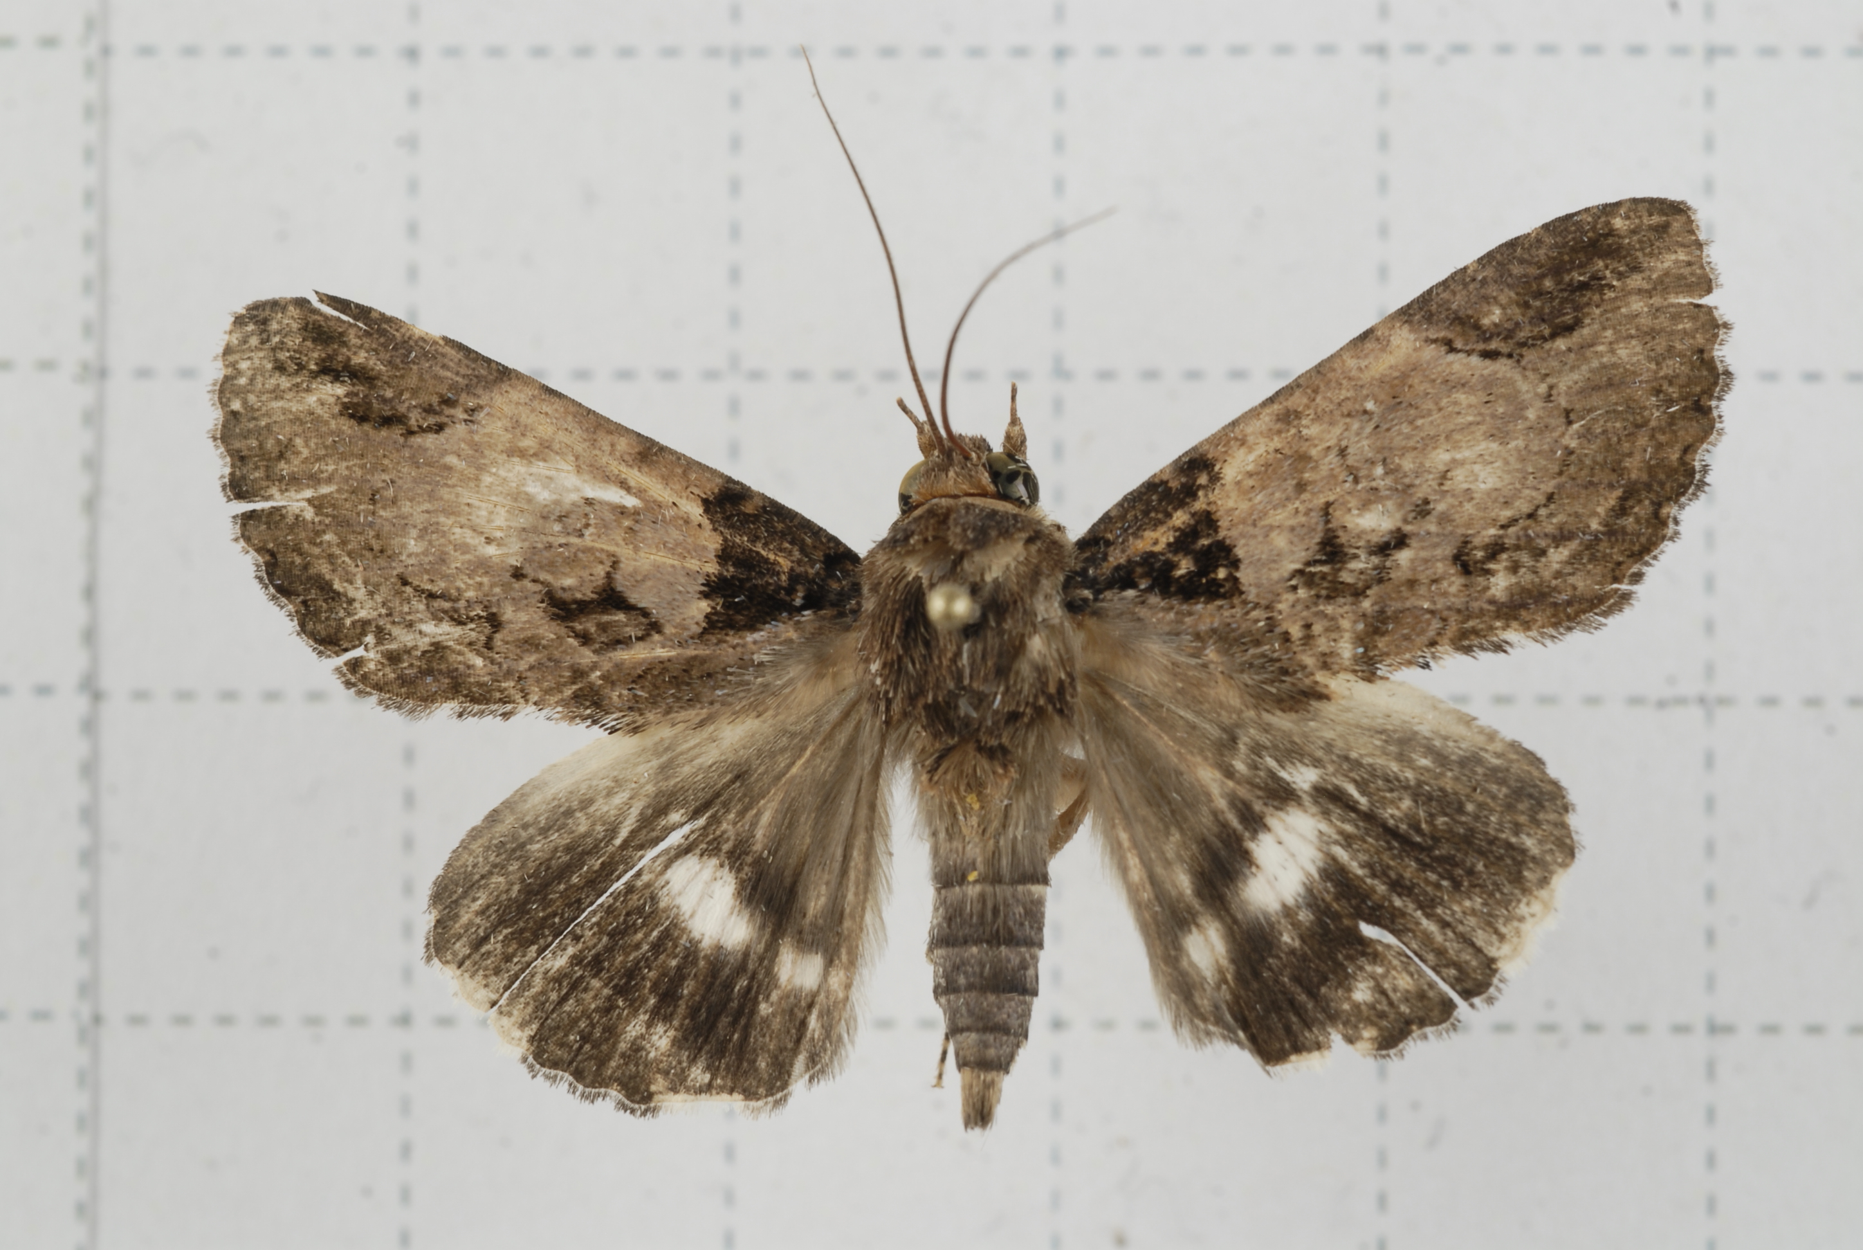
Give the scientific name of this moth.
Ercheia cyllaria
